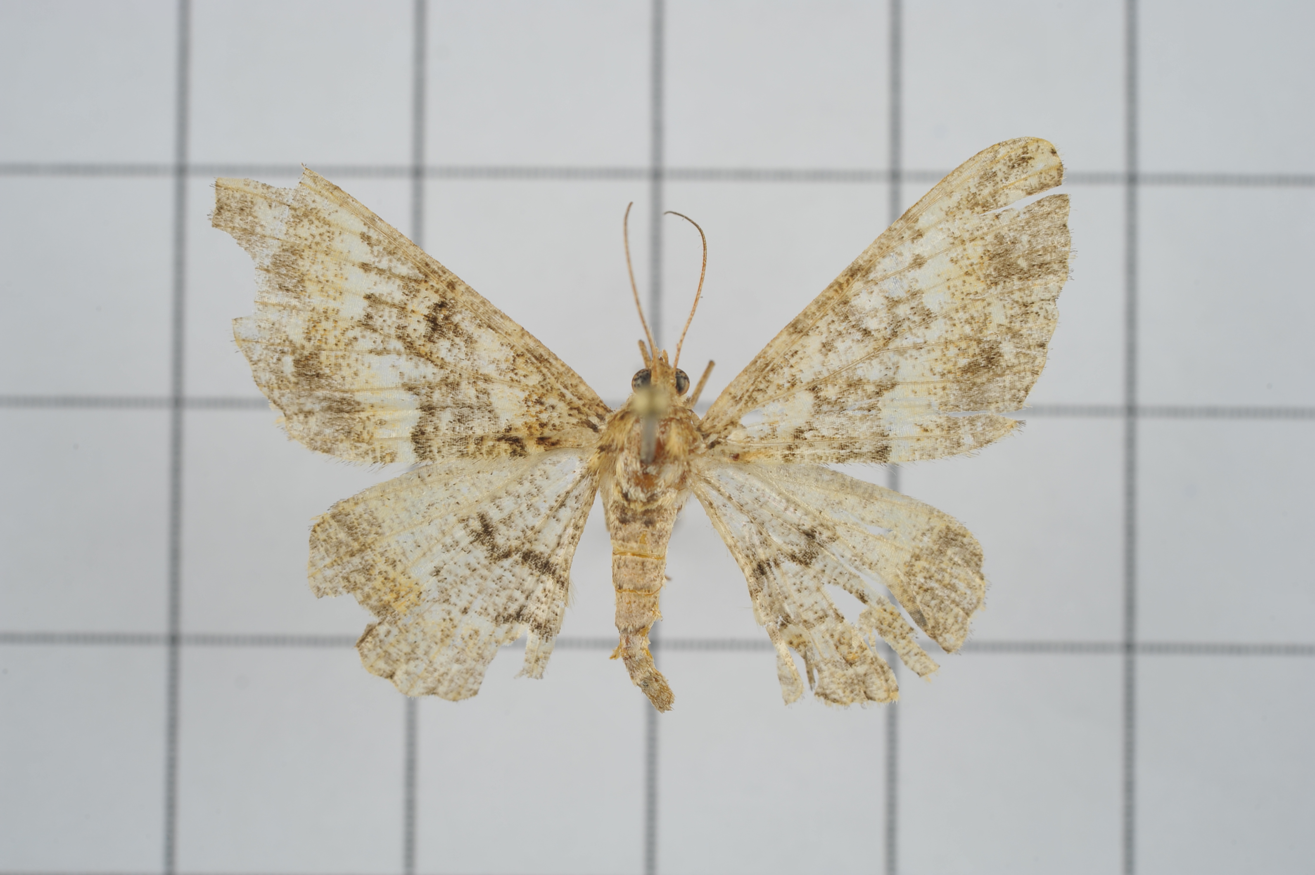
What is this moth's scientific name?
Harutaea flavizona
